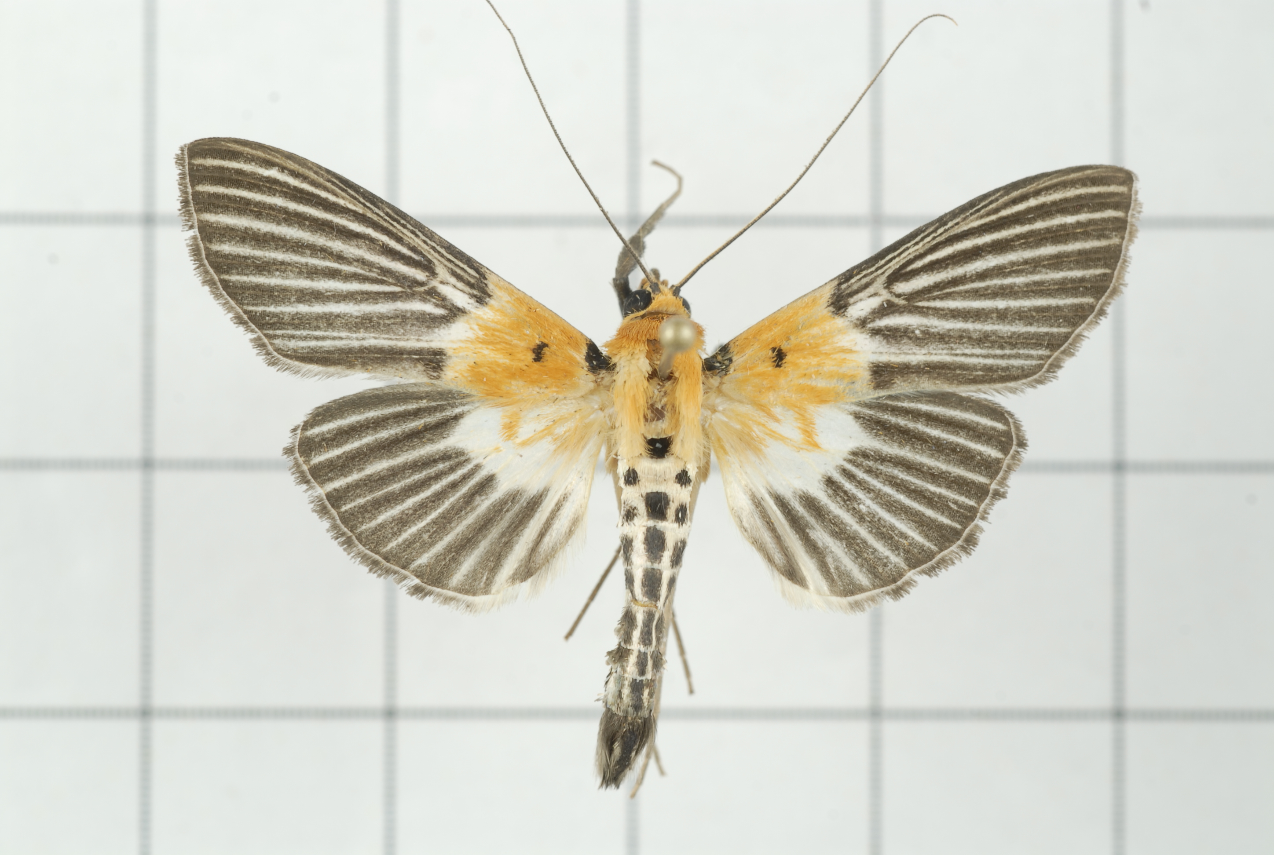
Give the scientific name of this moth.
Nevrina procopia
